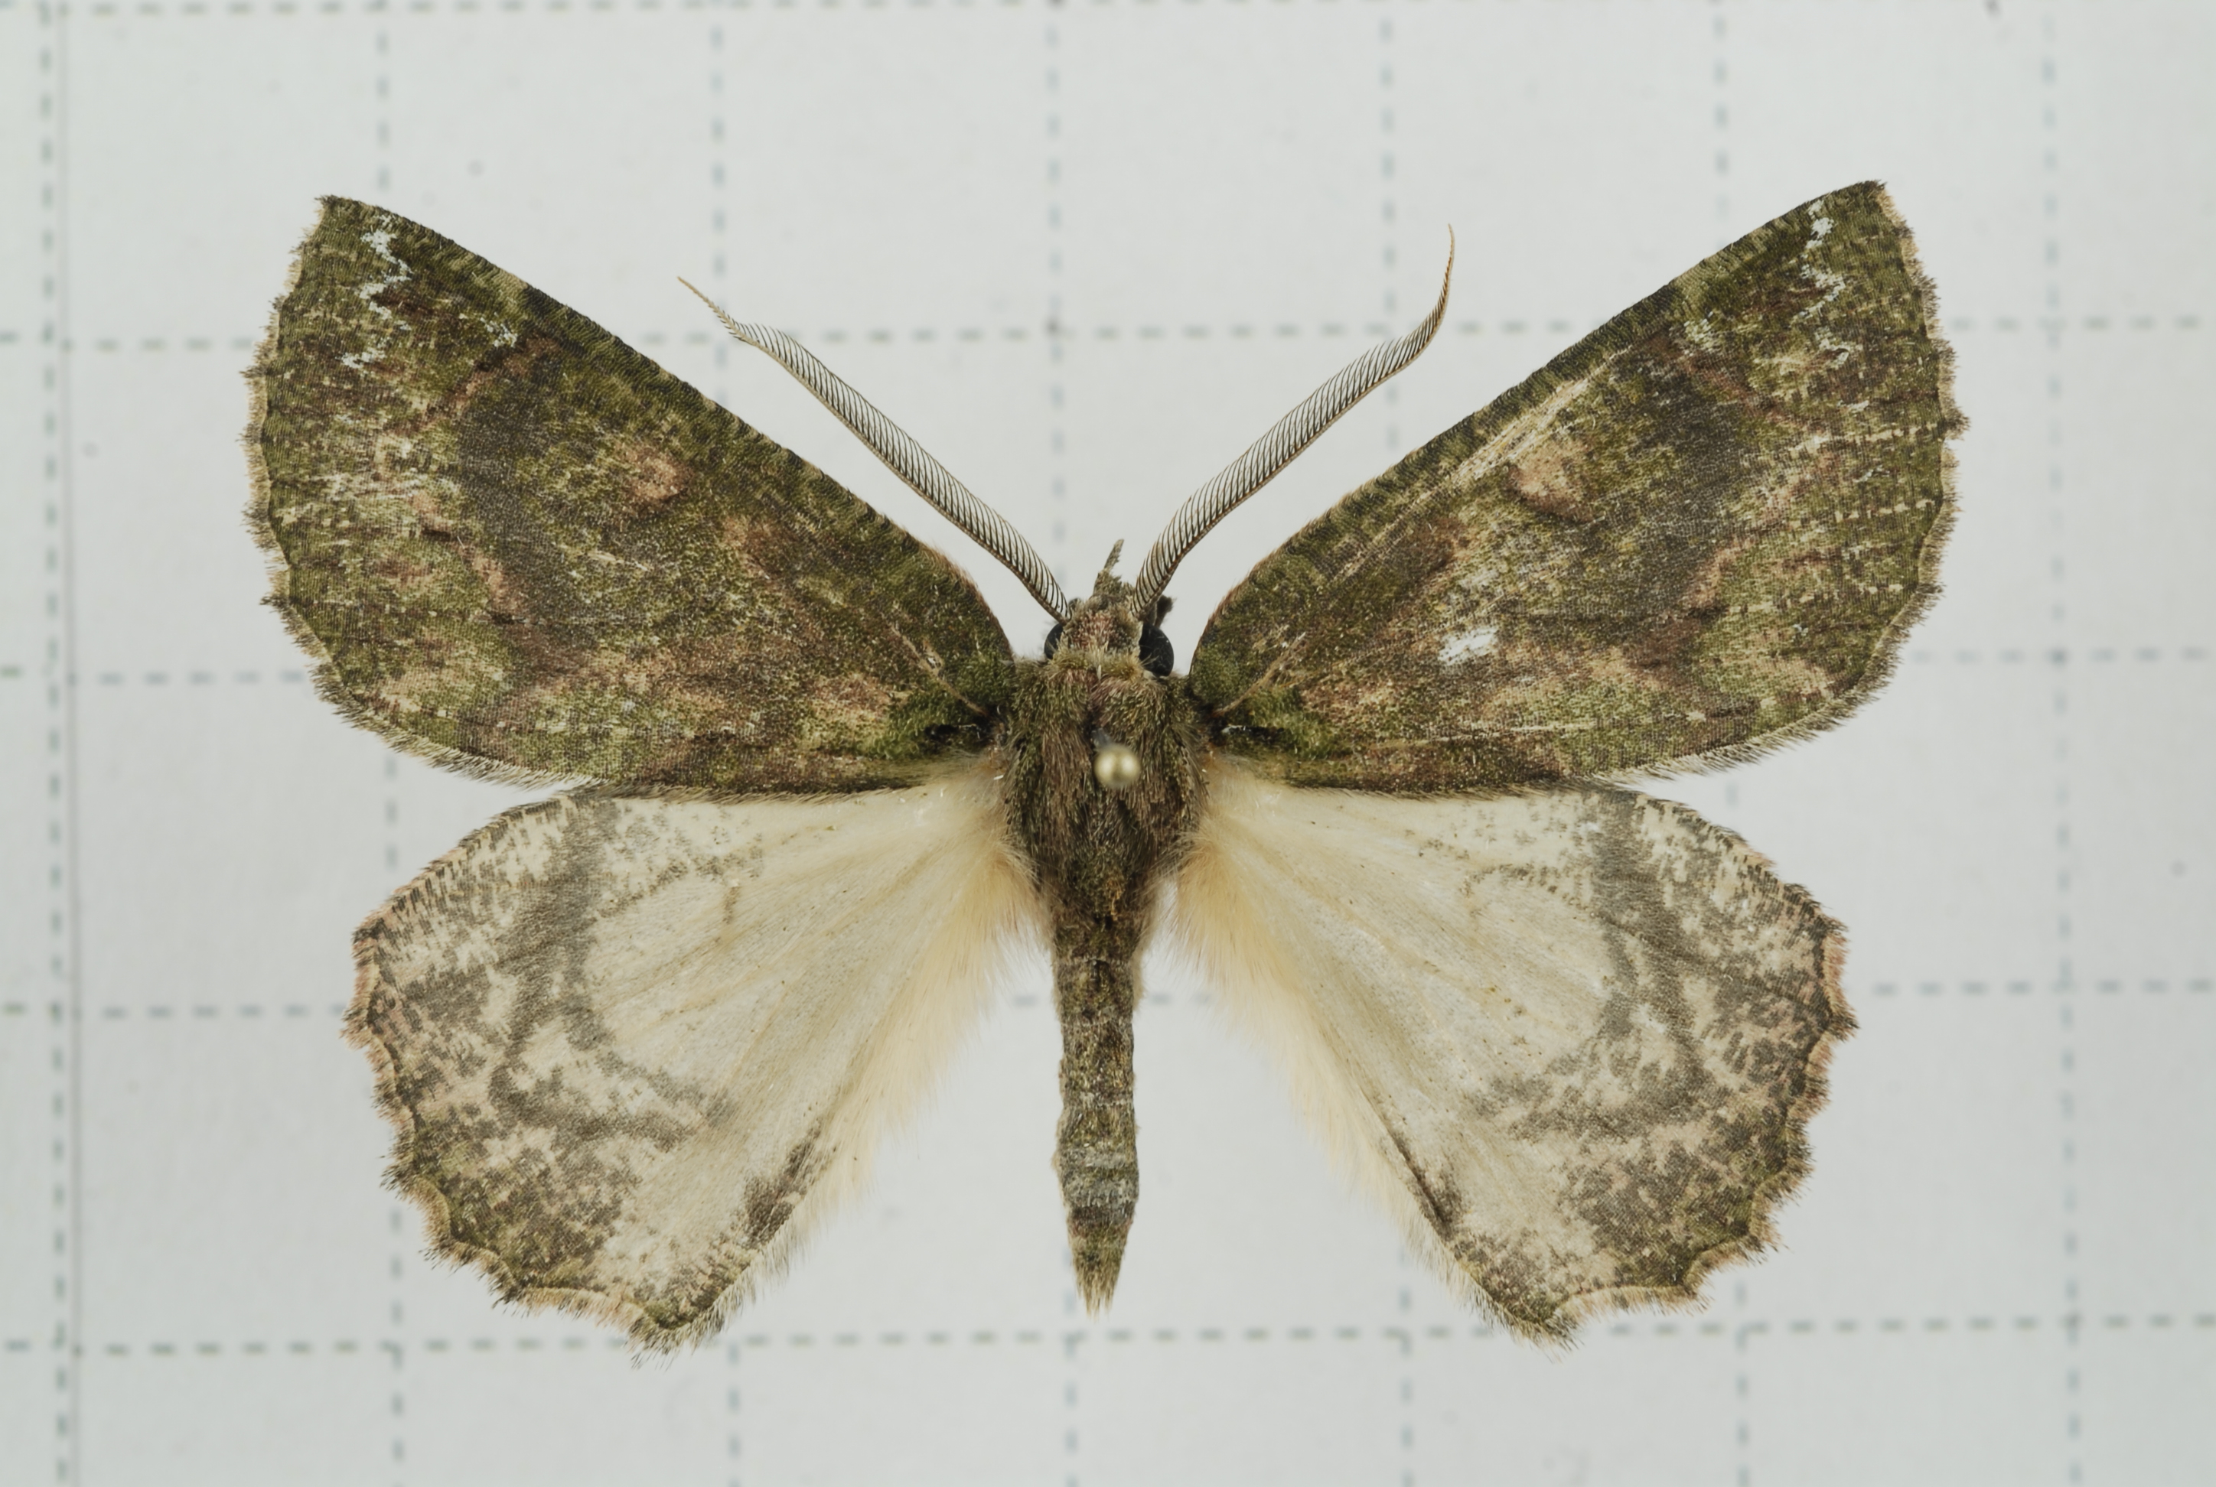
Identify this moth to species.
Dindica kishidai
